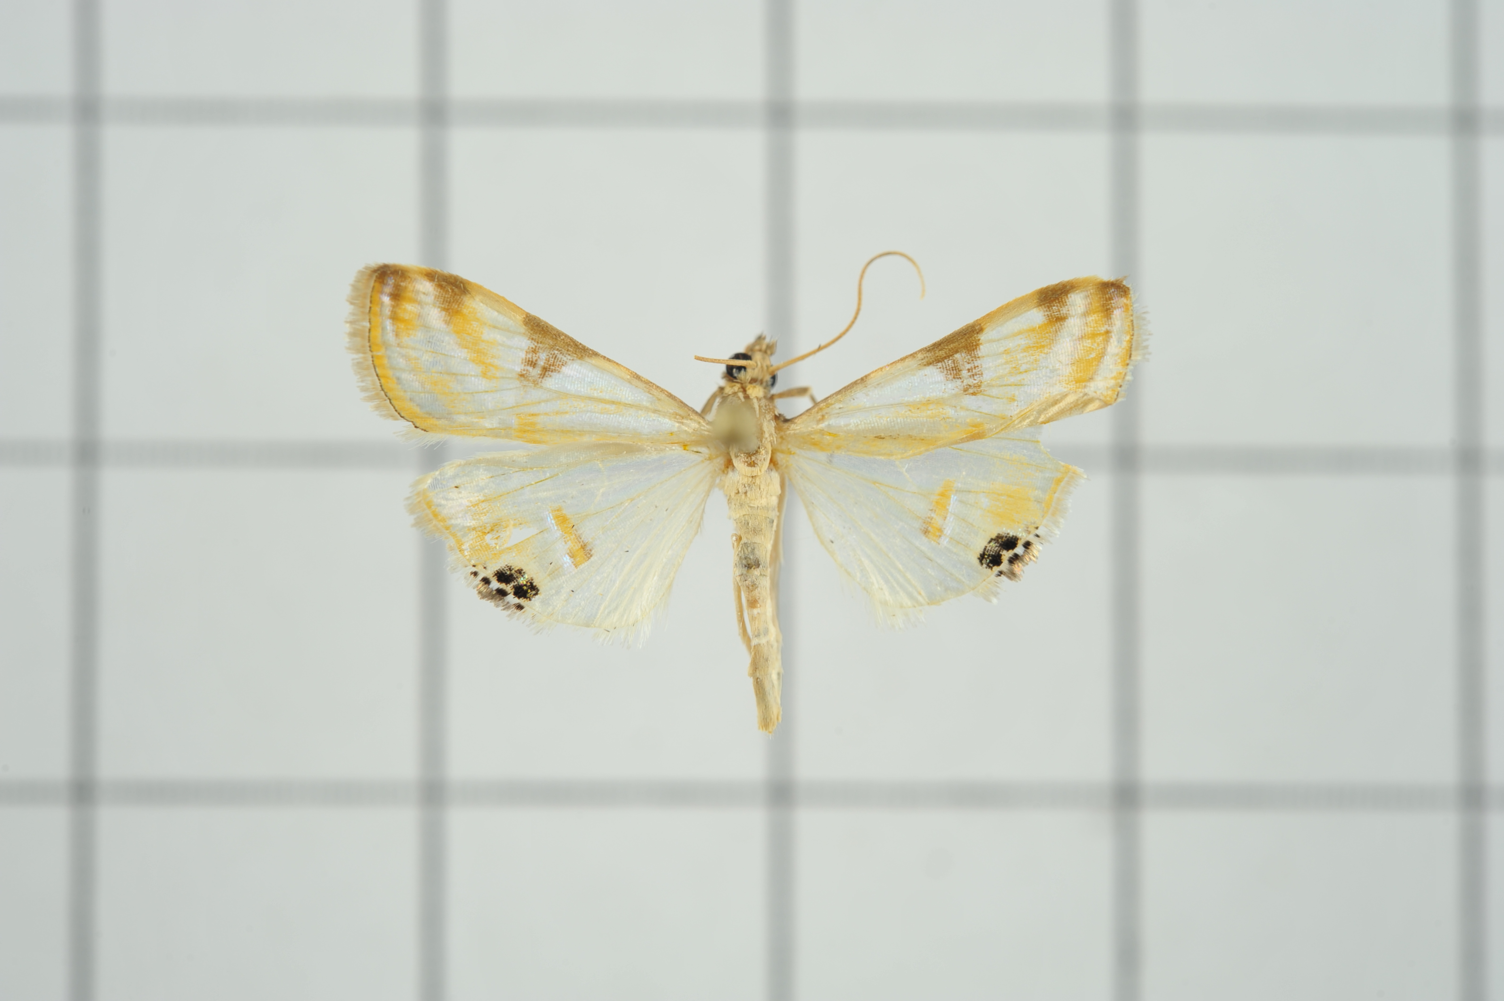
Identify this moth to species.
Talanga sexpunctalis
